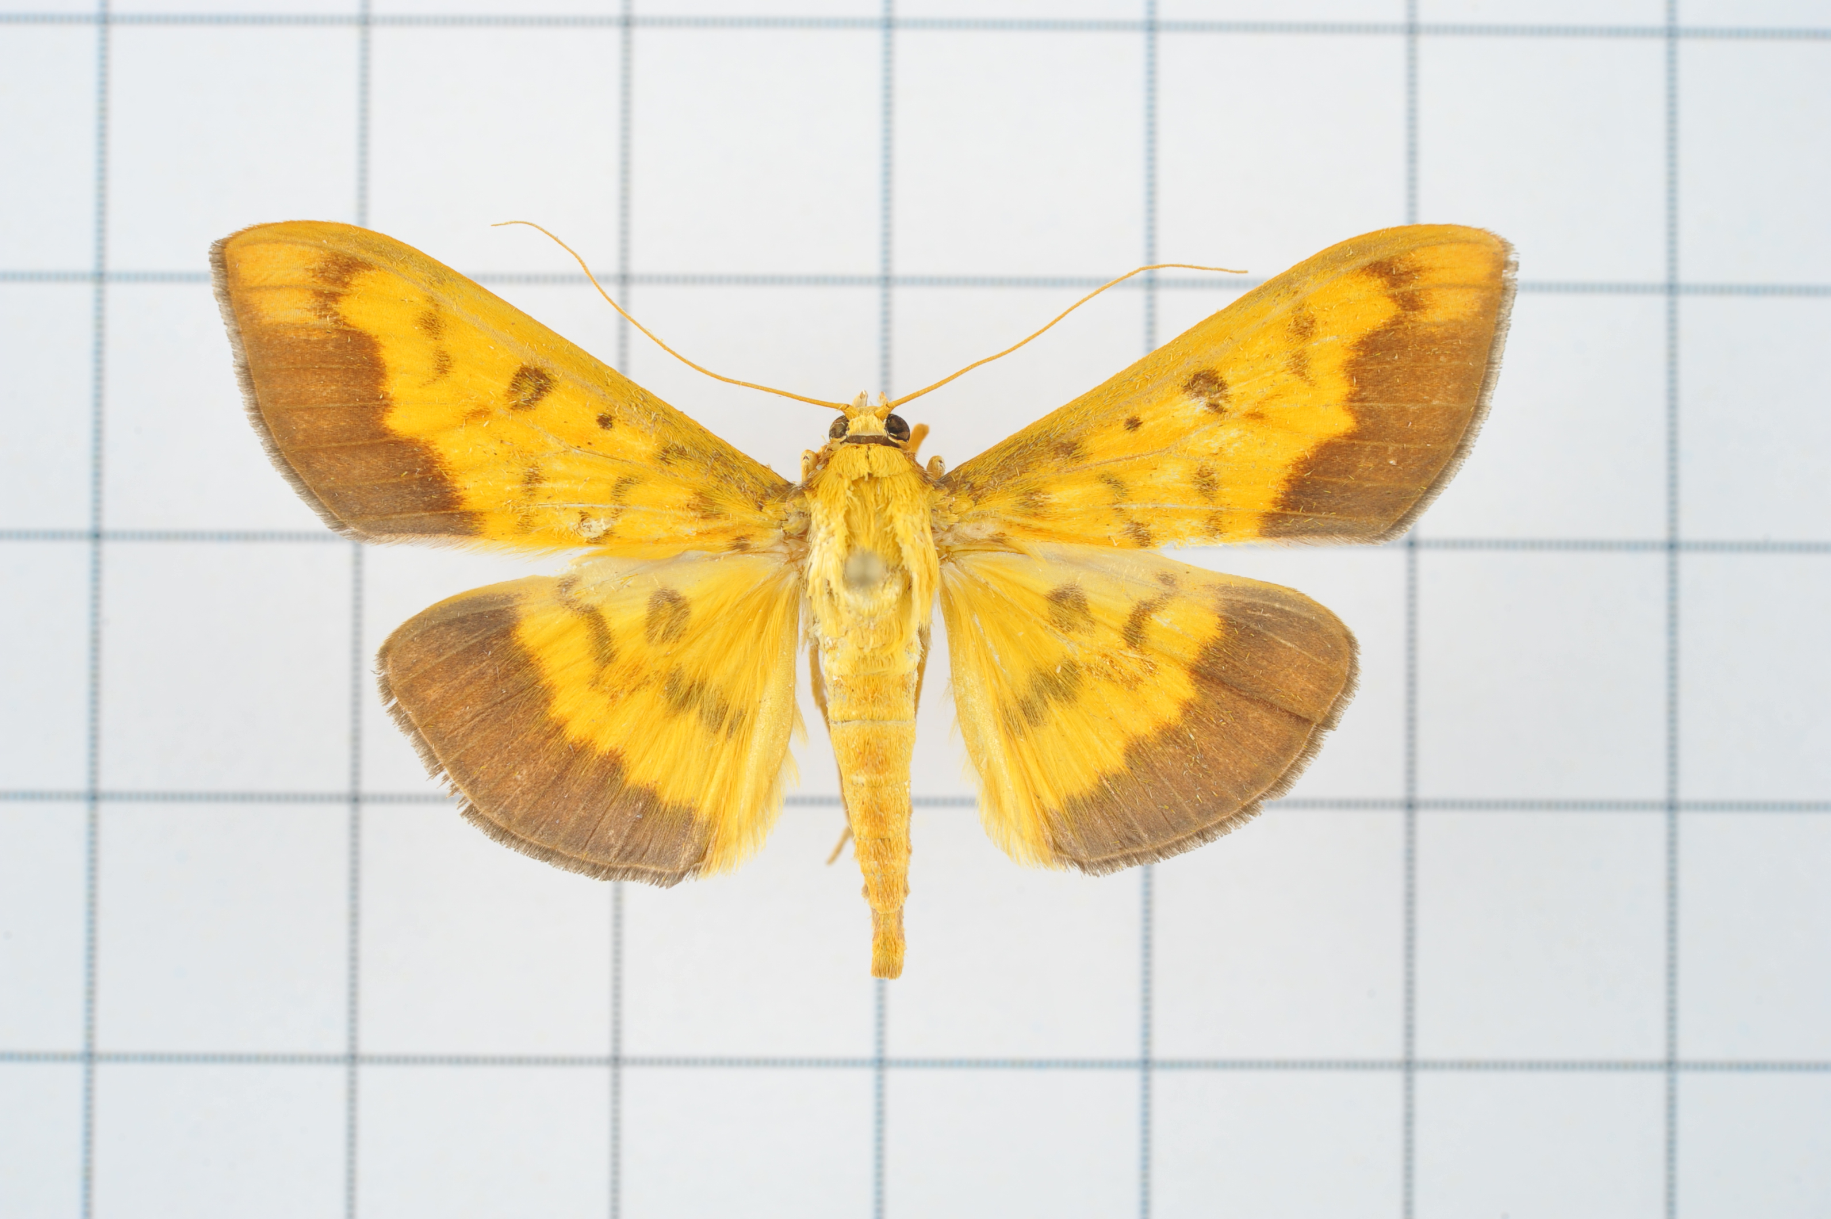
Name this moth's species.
Botyodes asialis
